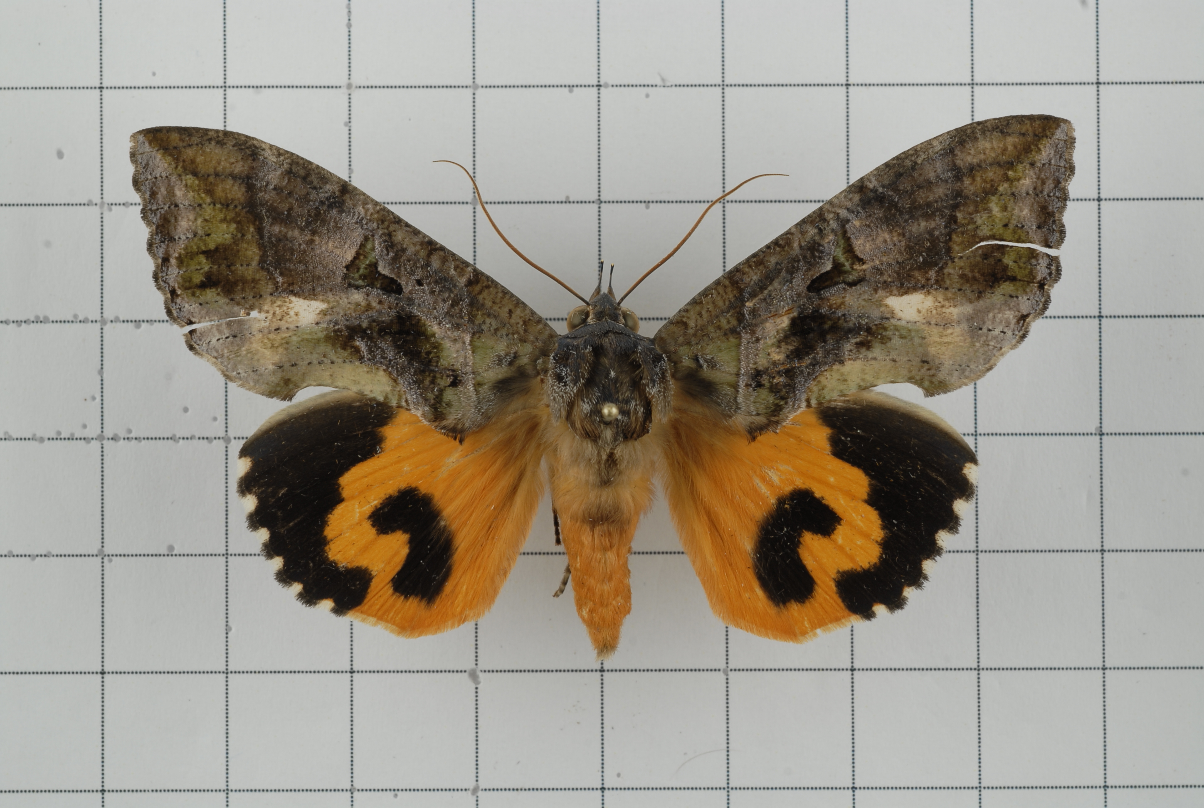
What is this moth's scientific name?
Eudocima phalonia
